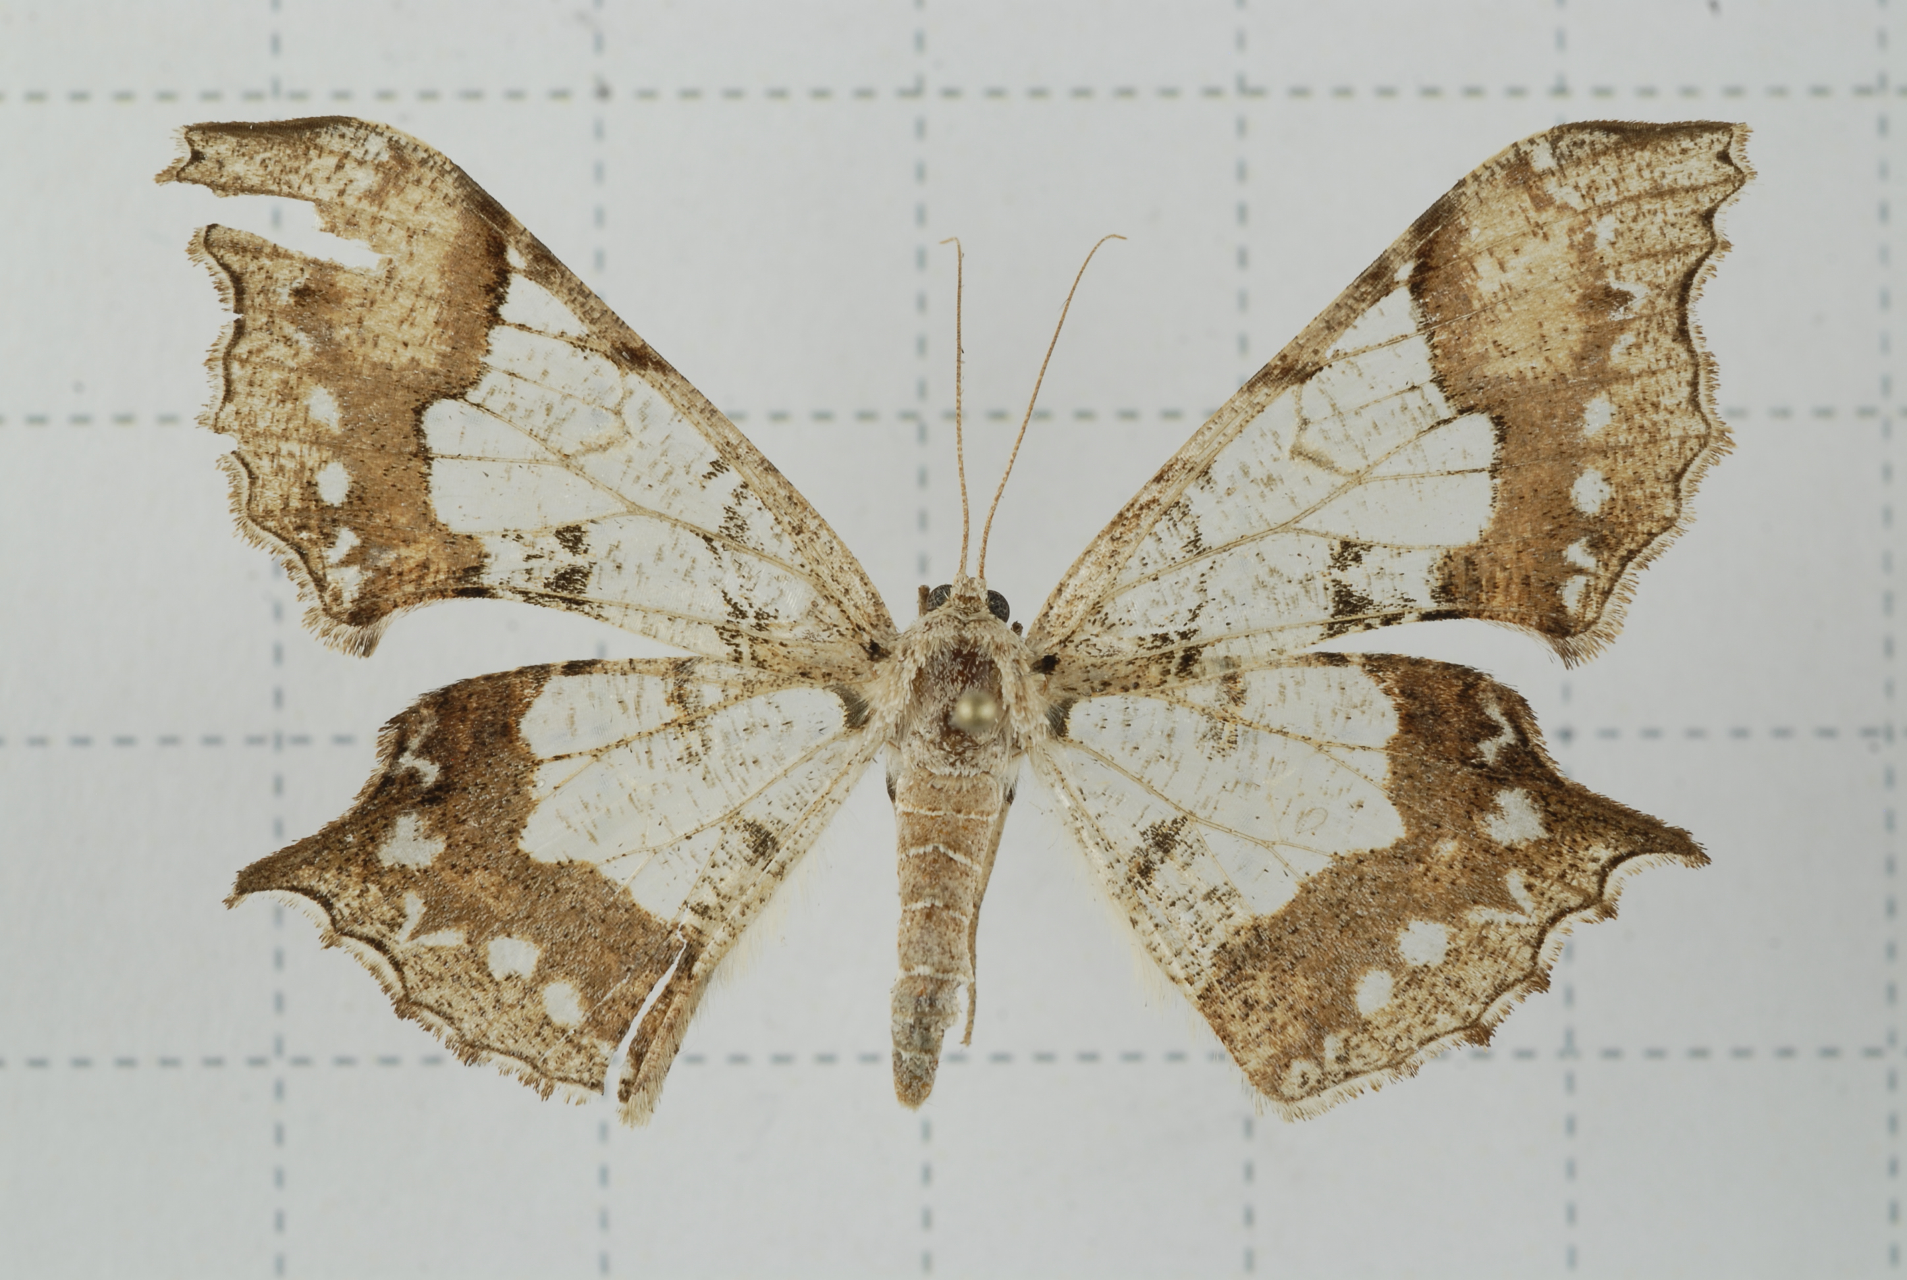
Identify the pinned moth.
Krananda semihyalina
